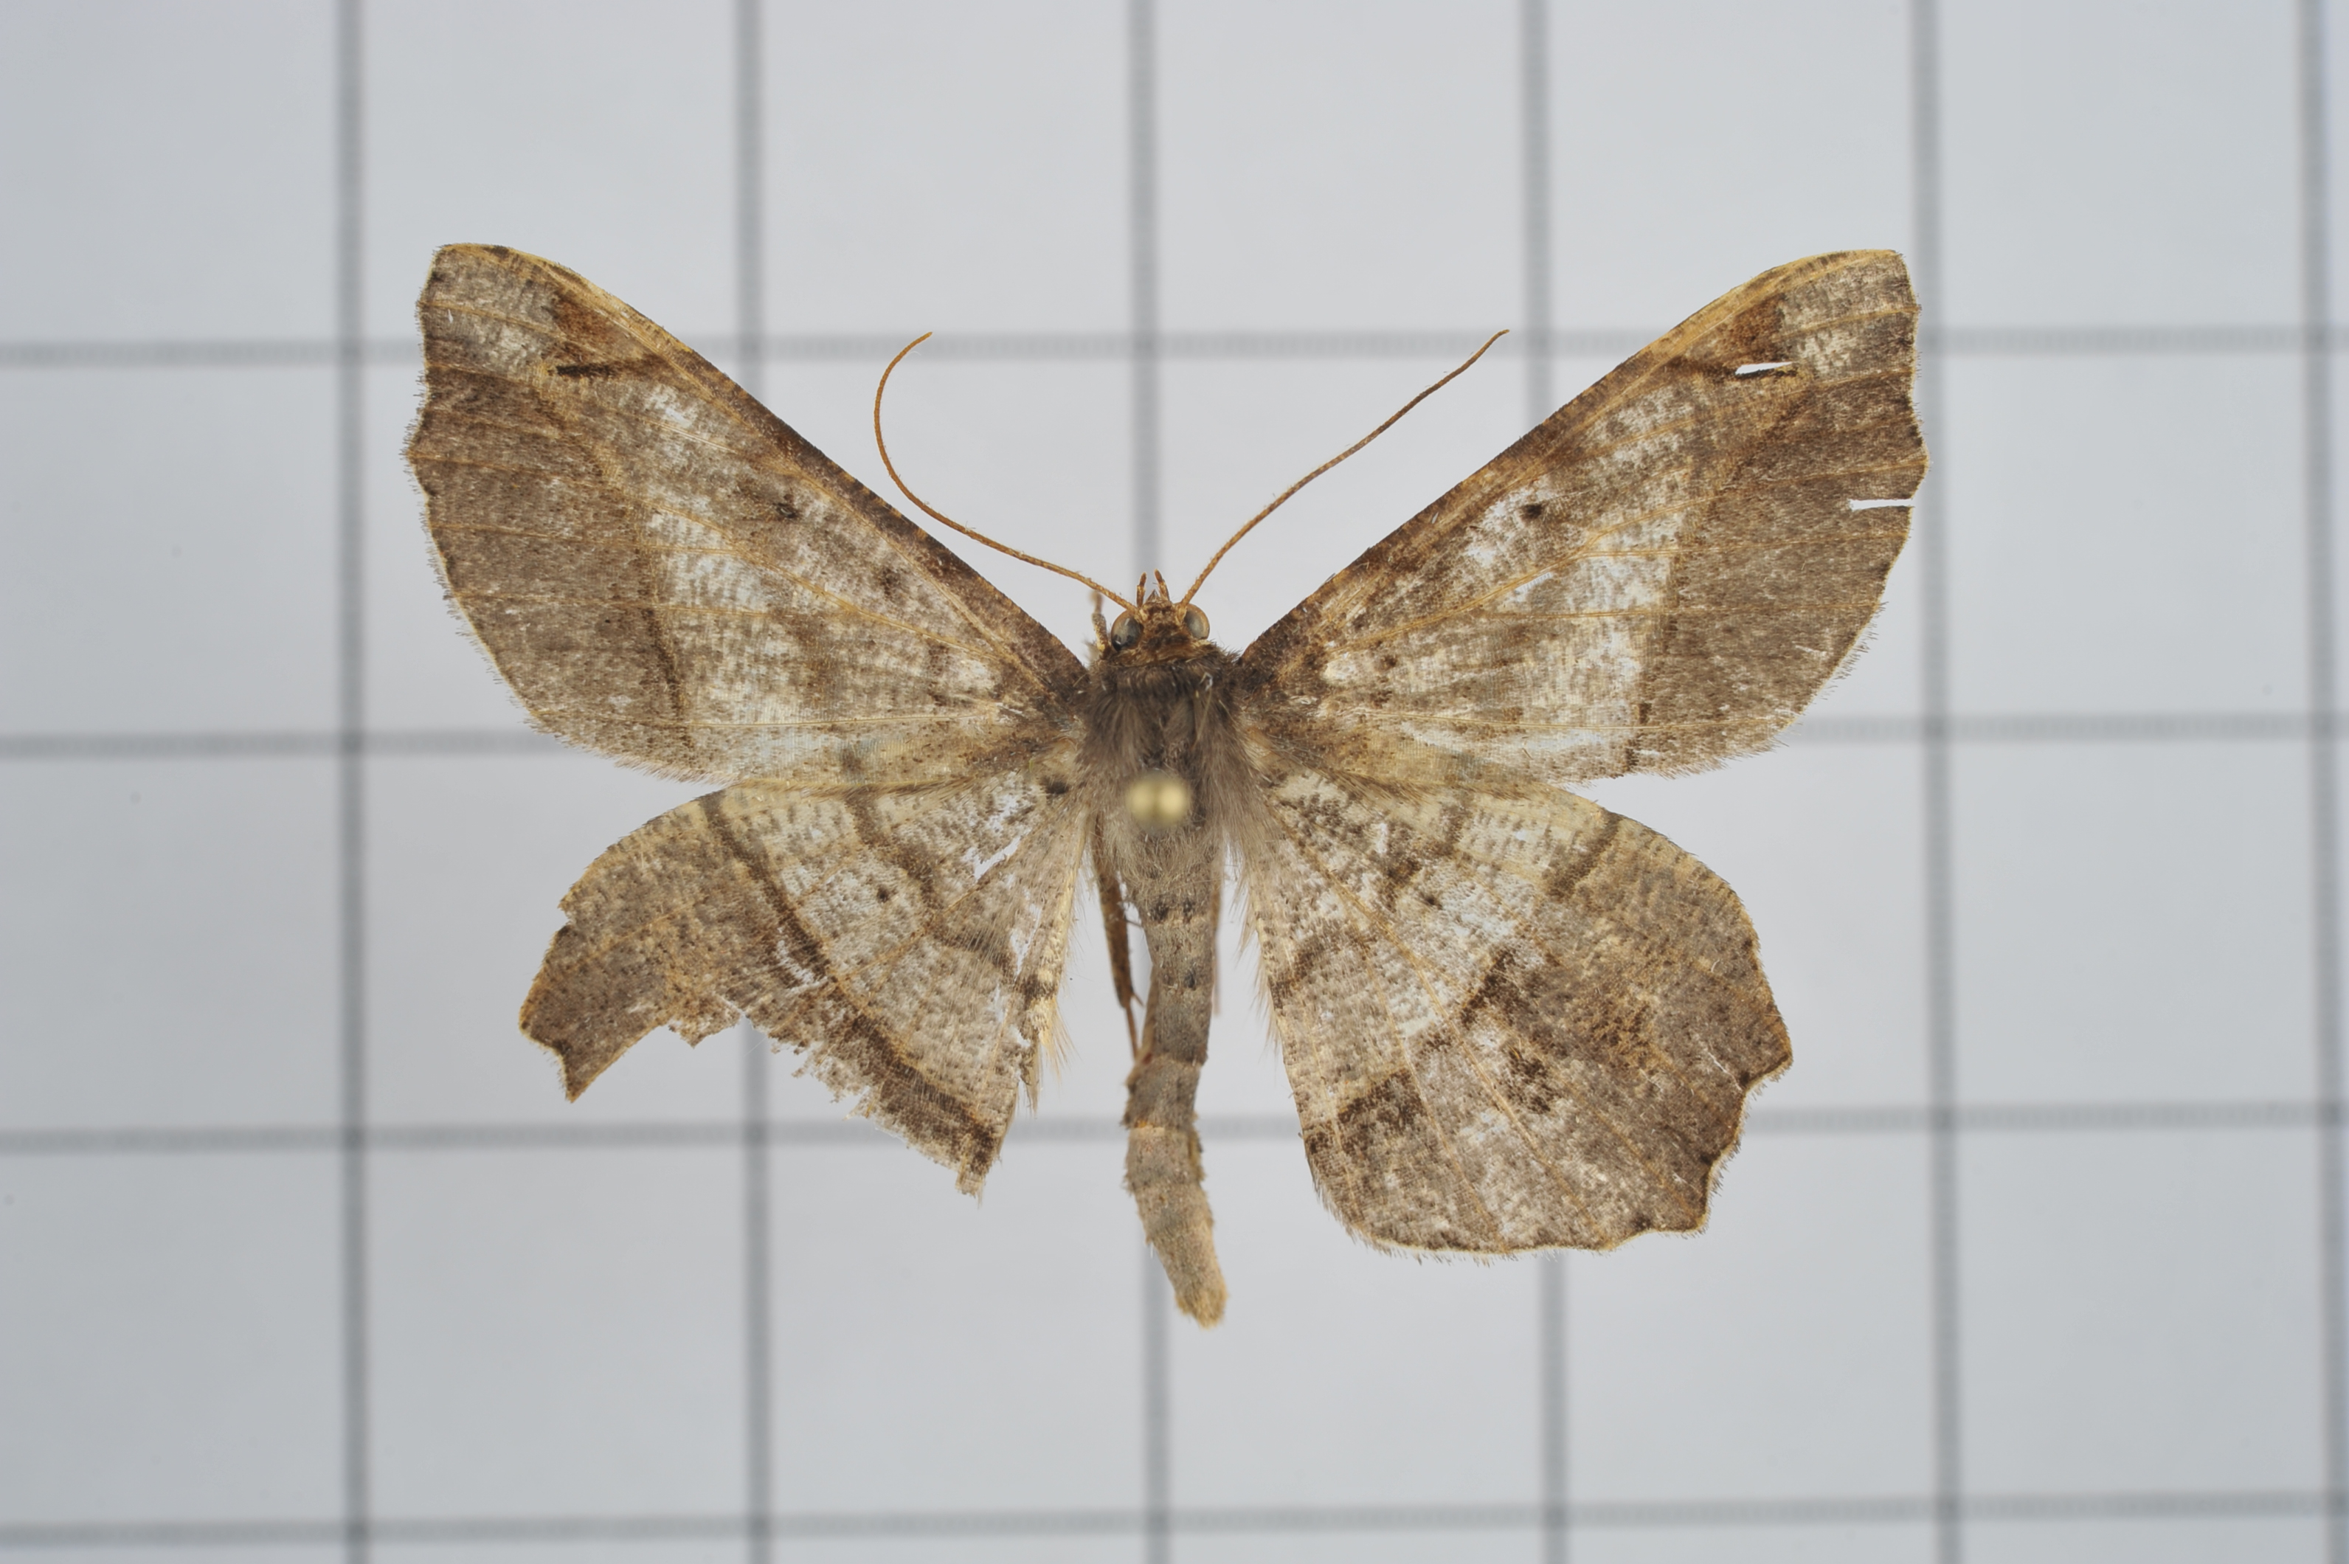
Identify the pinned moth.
Chiasmia monticolaria notia
